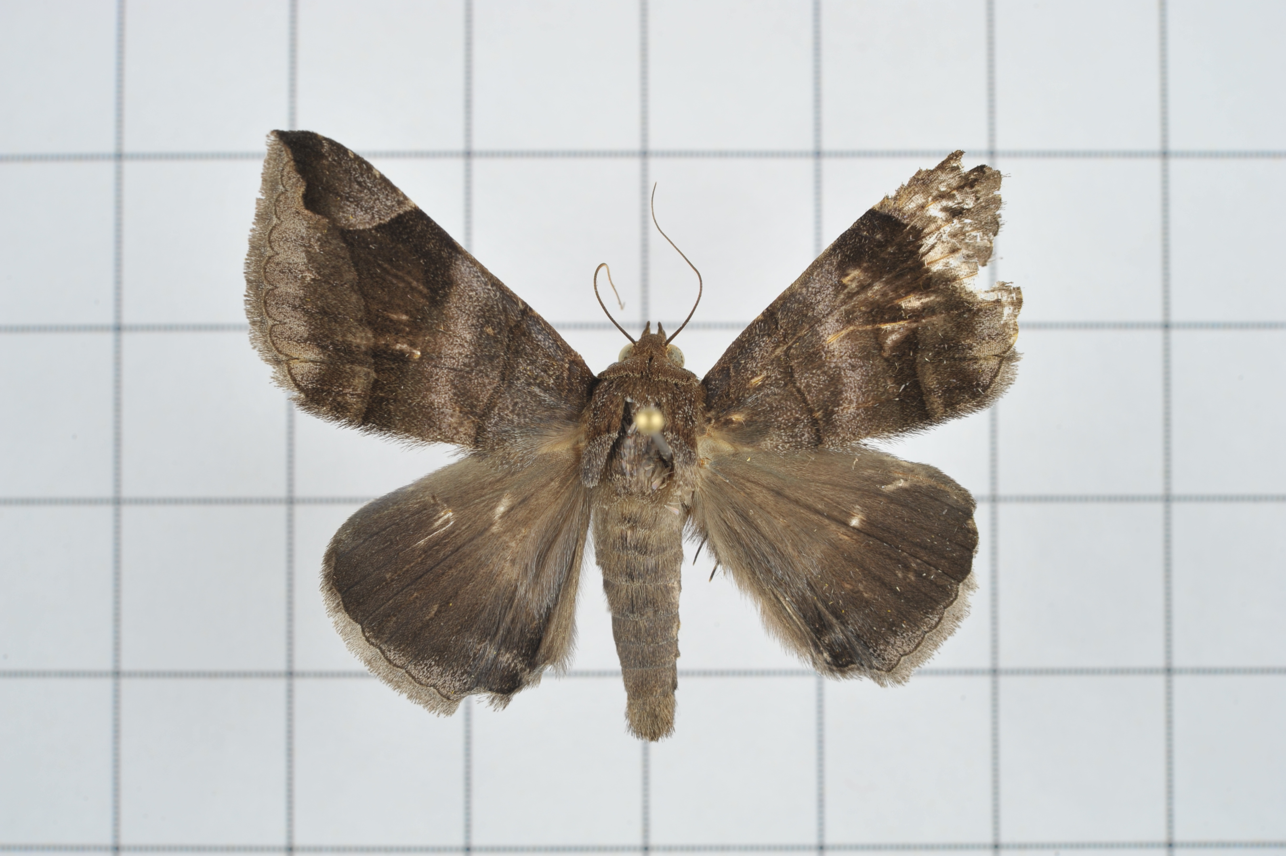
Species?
Bastilla amygdalis
